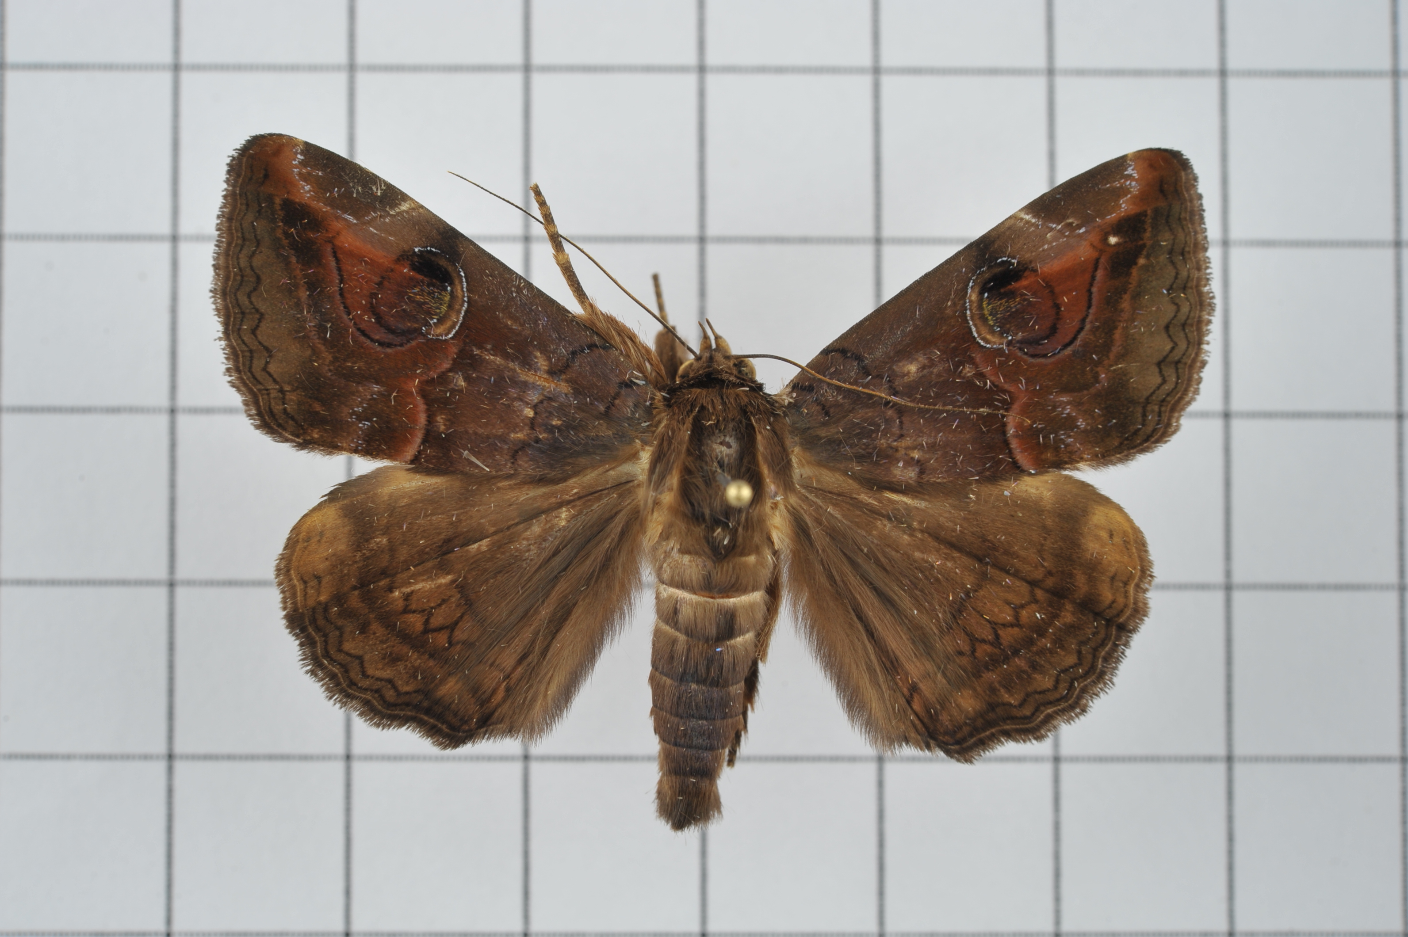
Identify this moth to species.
Ommatophora luminosa
